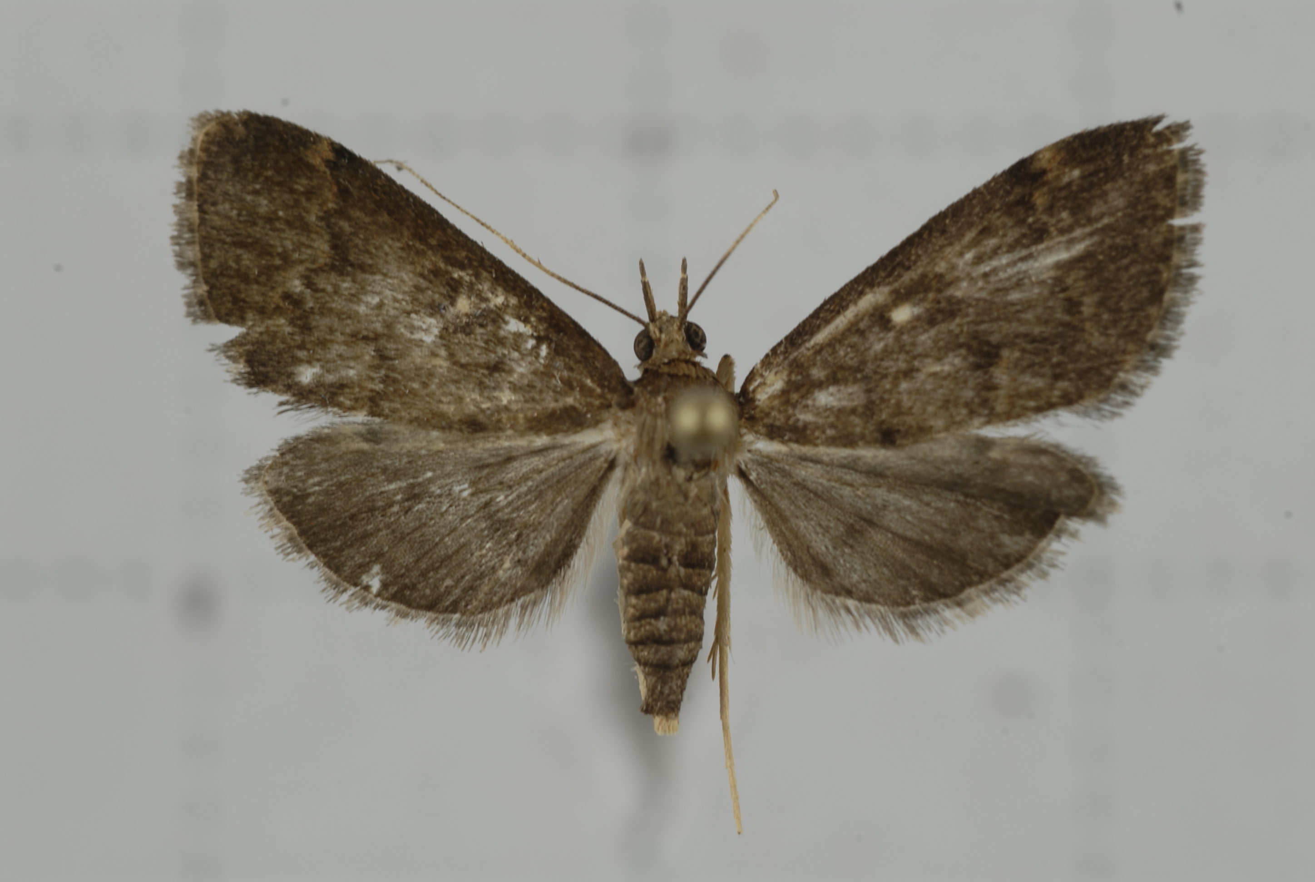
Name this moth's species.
Camptomastix hisbonalis
